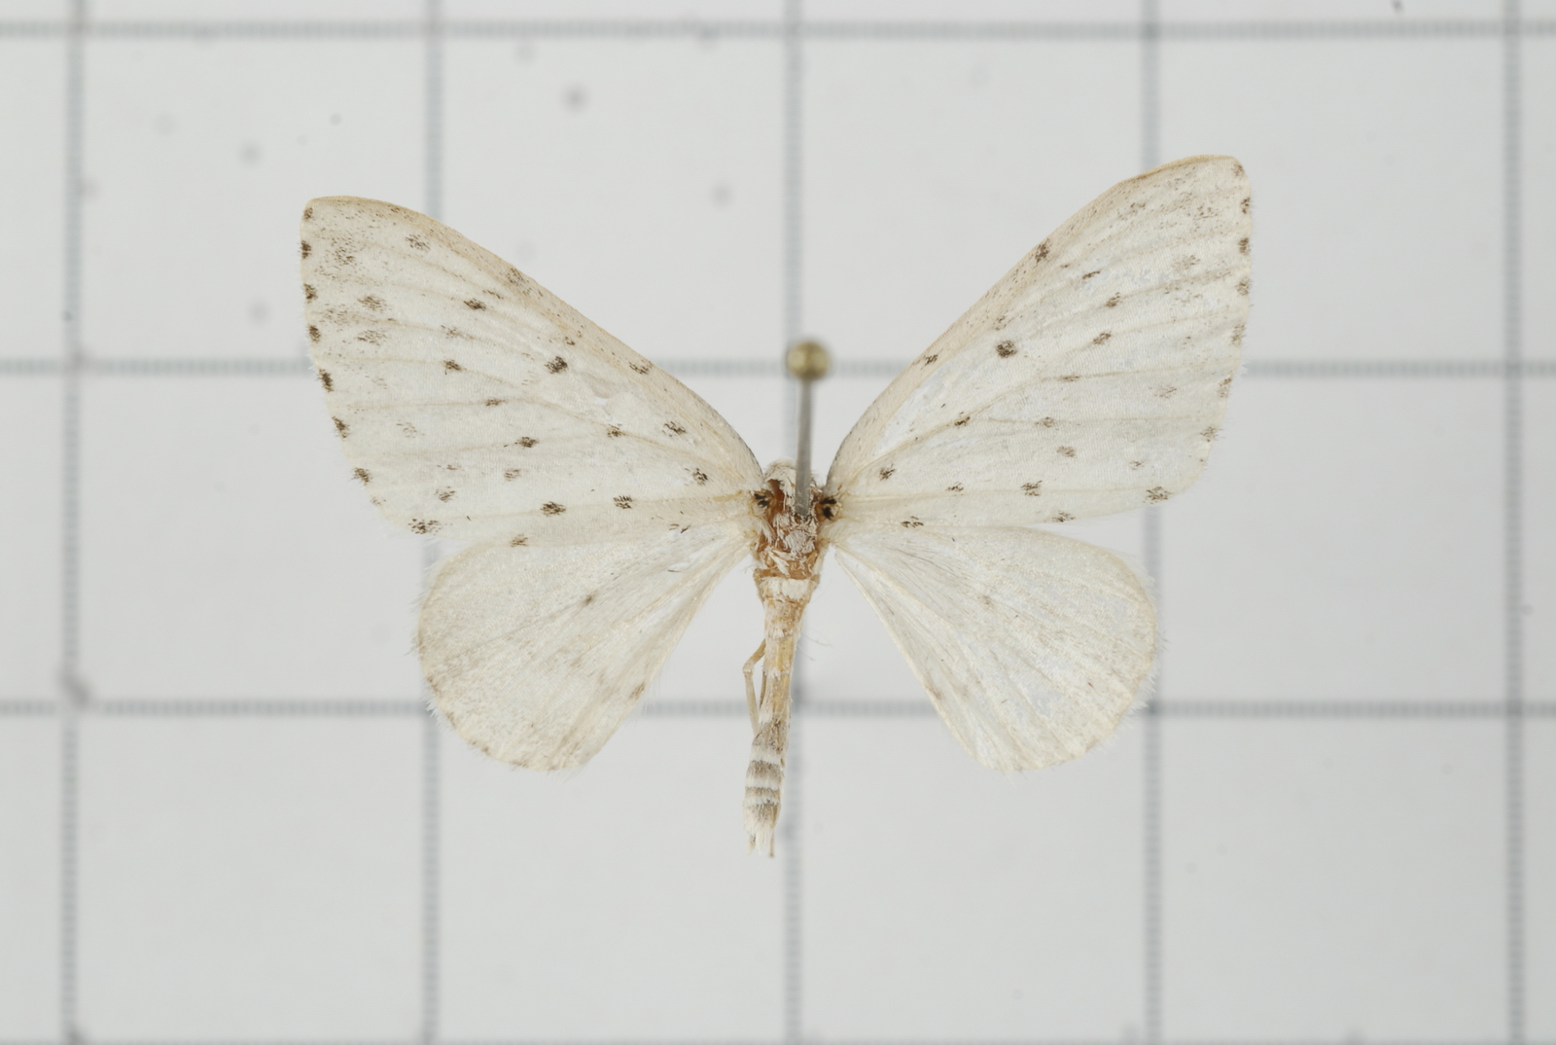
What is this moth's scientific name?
Naxidia punctata
